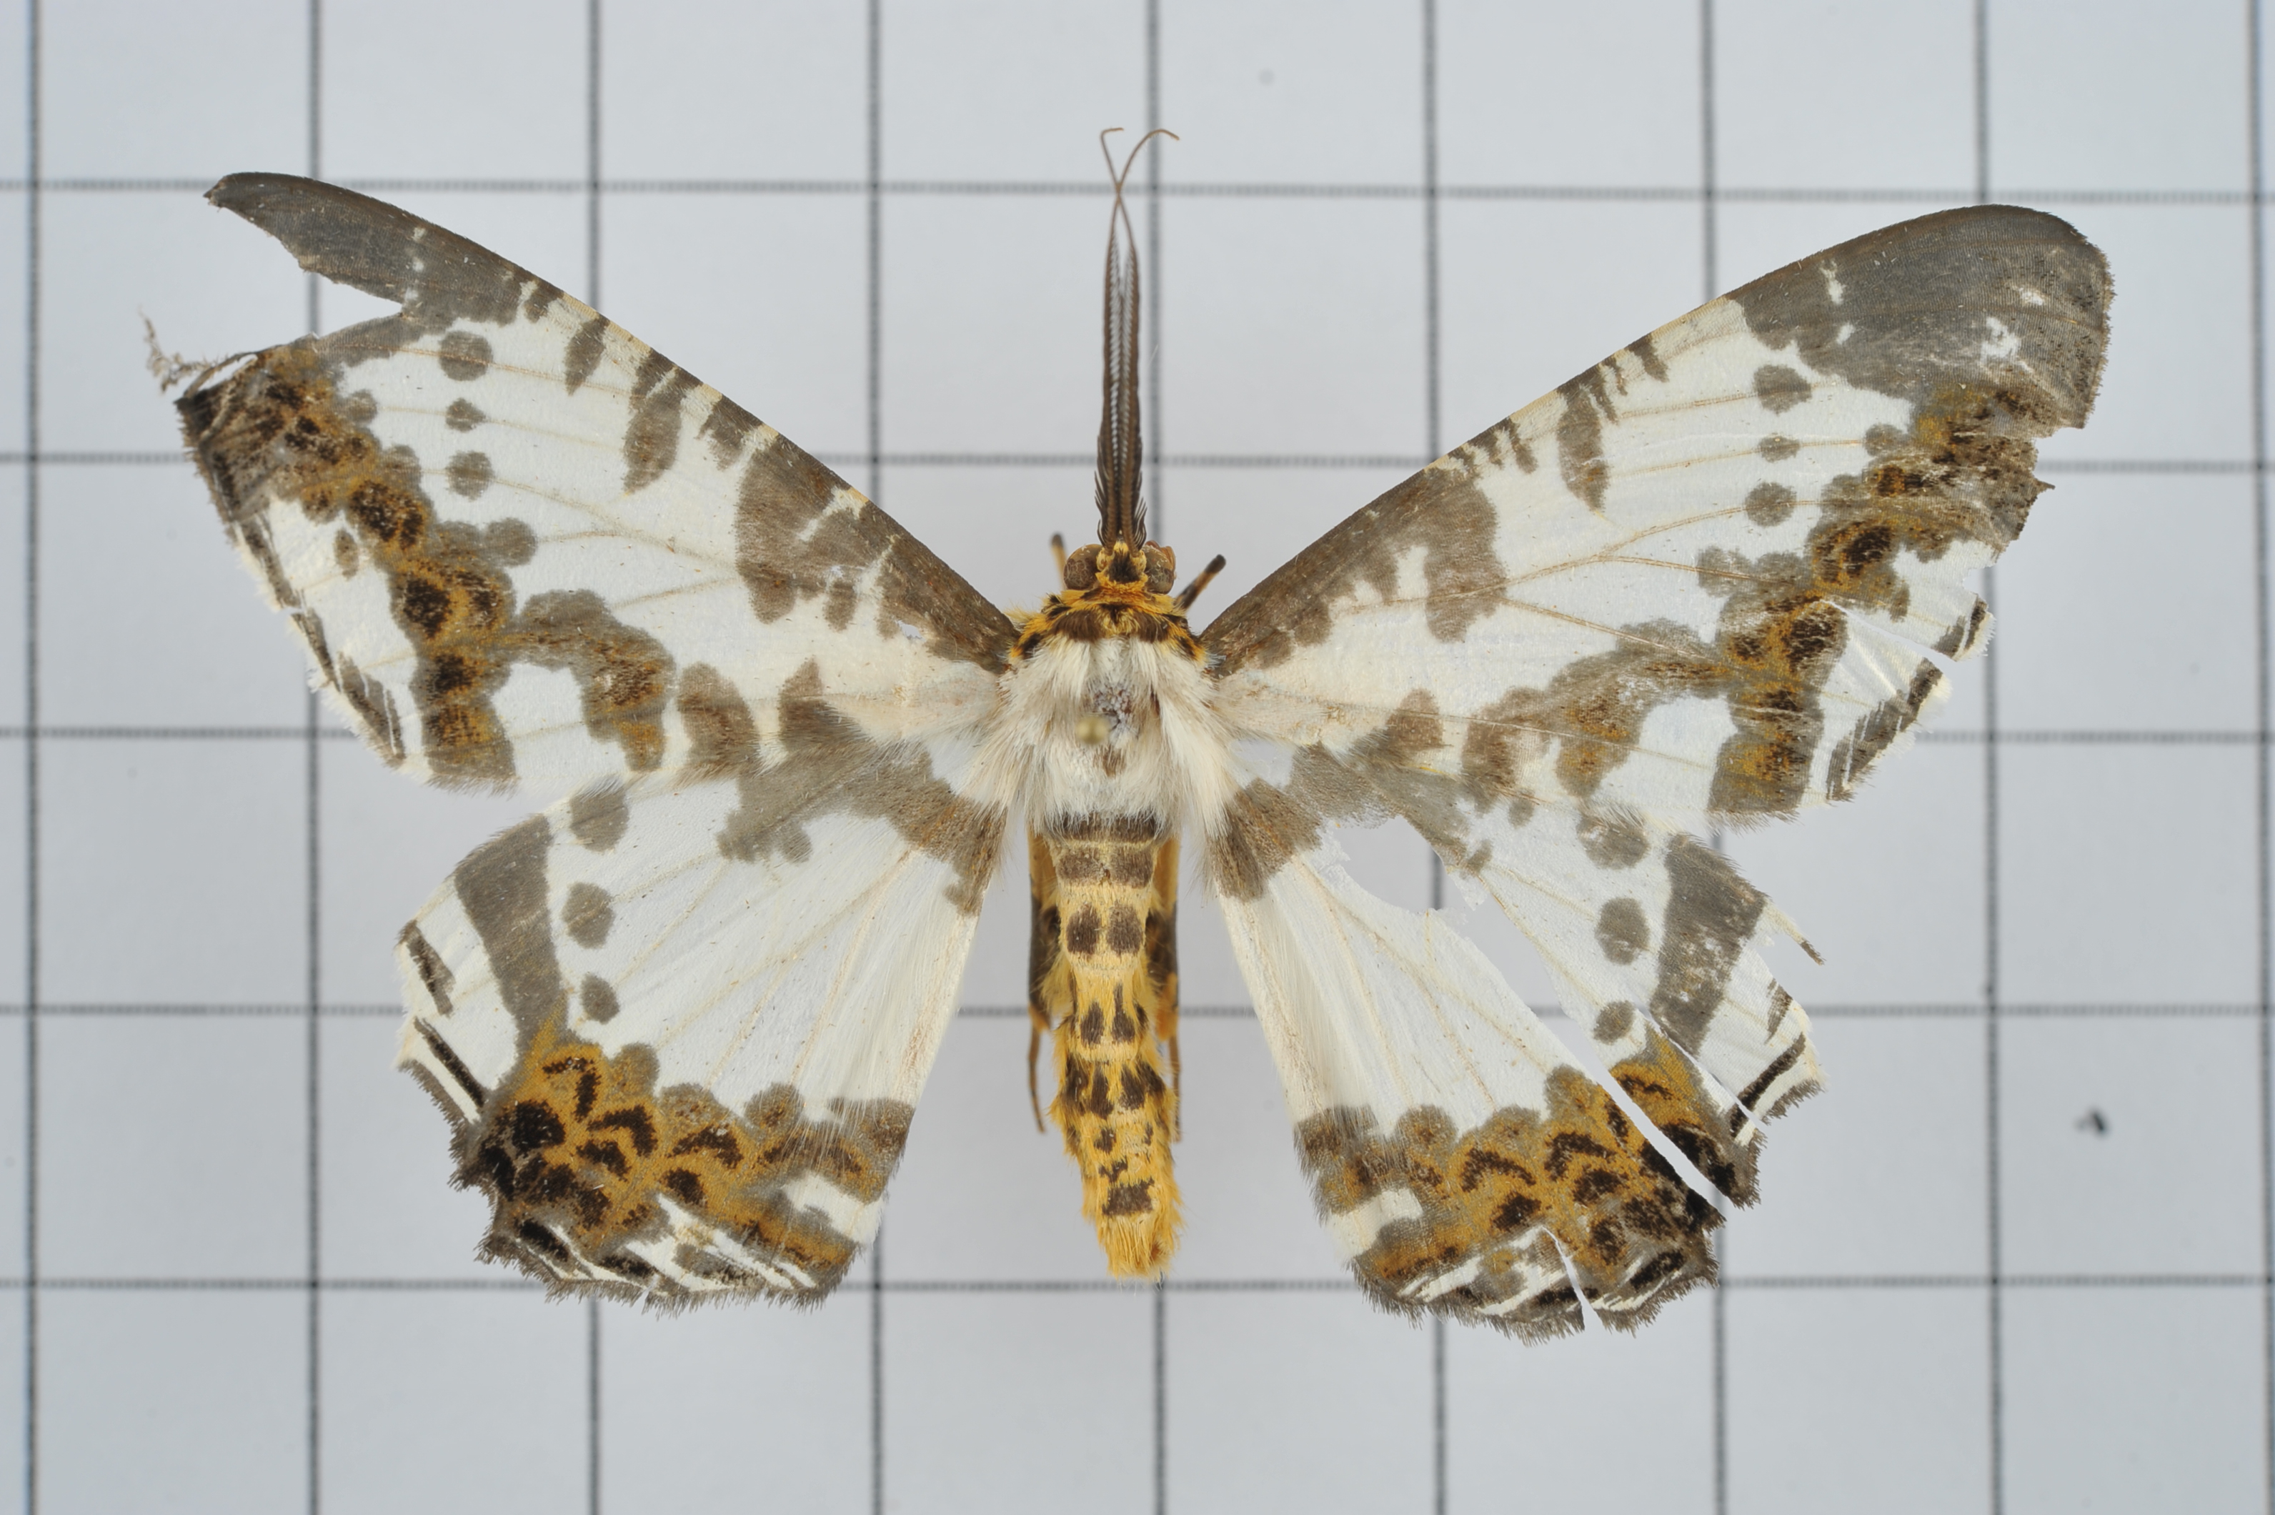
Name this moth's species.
Chorodna moorei
